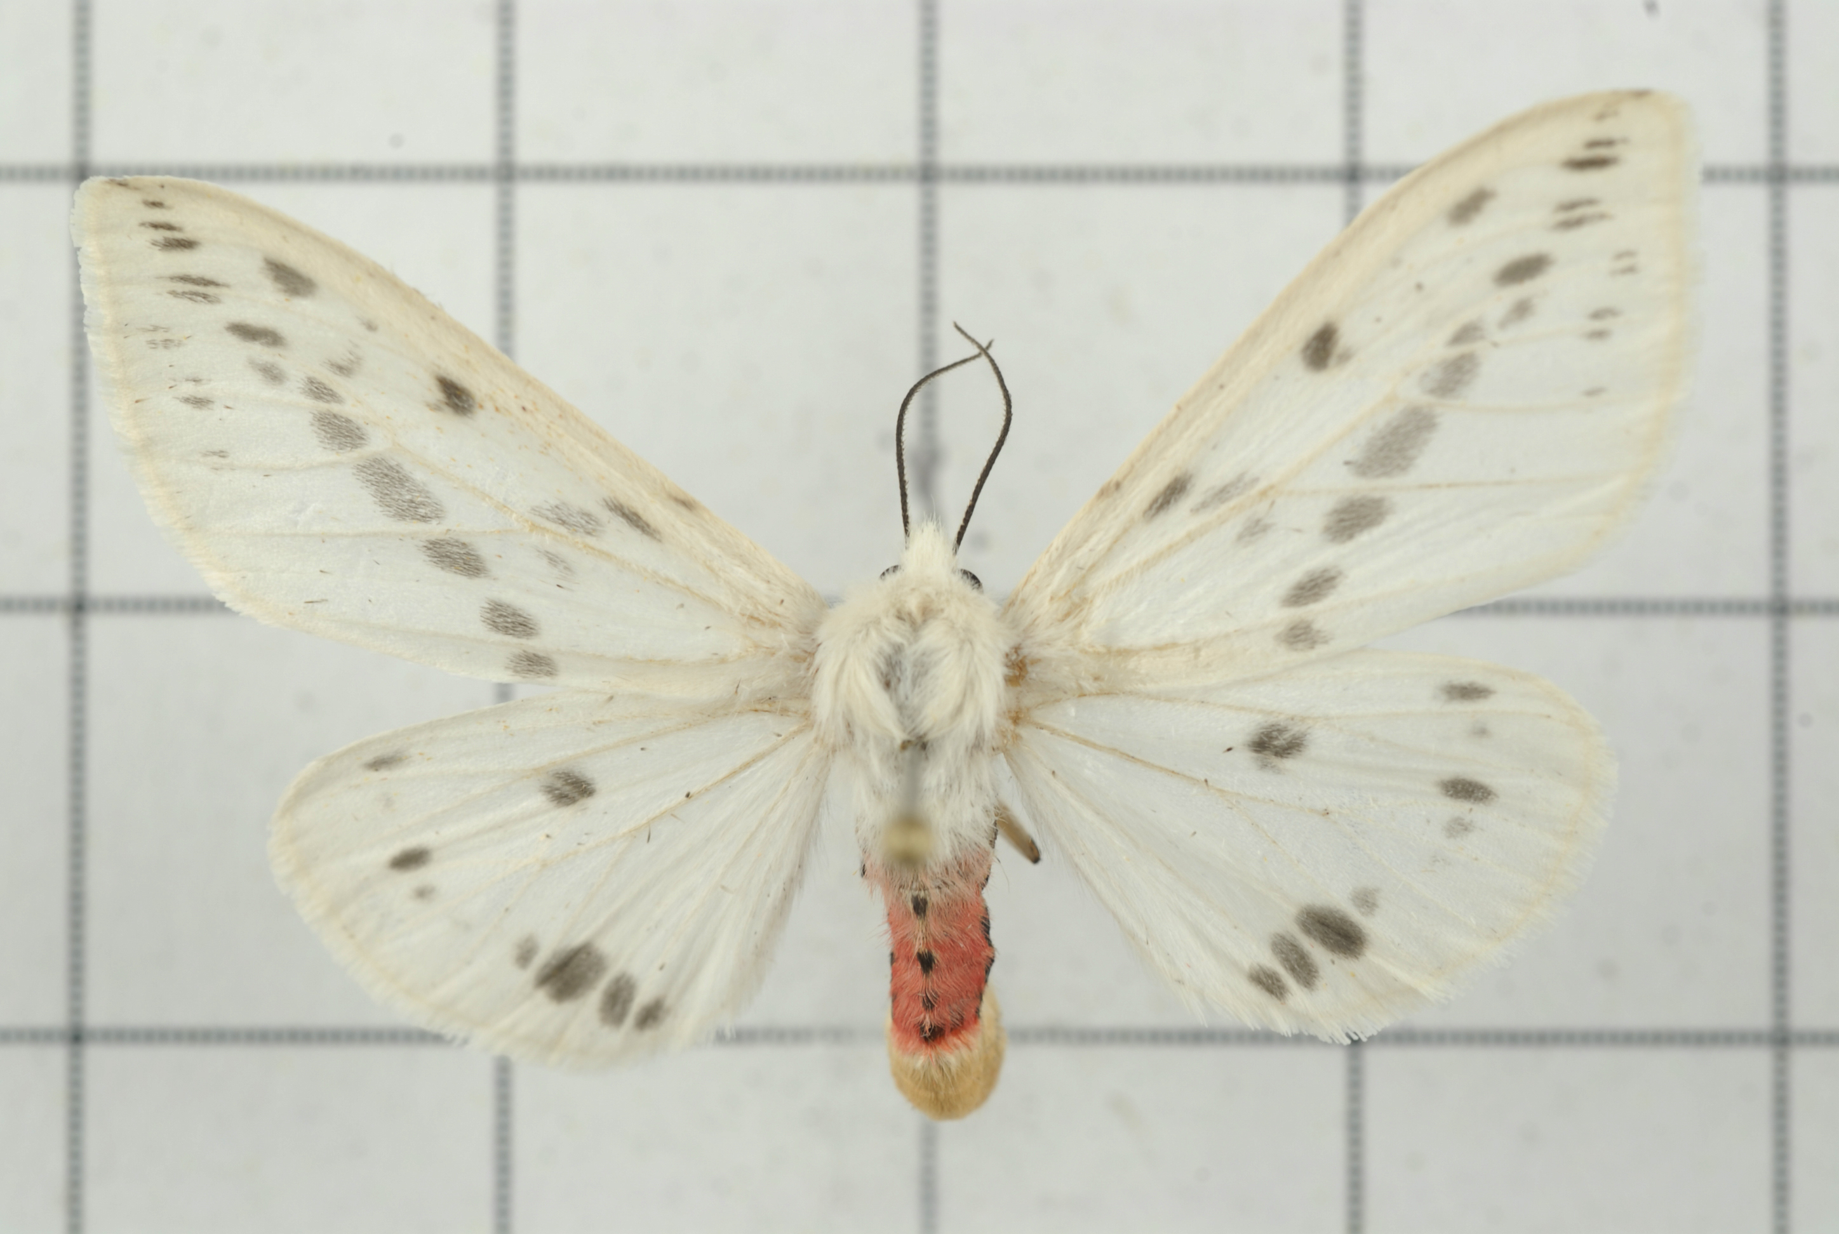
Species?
Lemyra nigricosta
